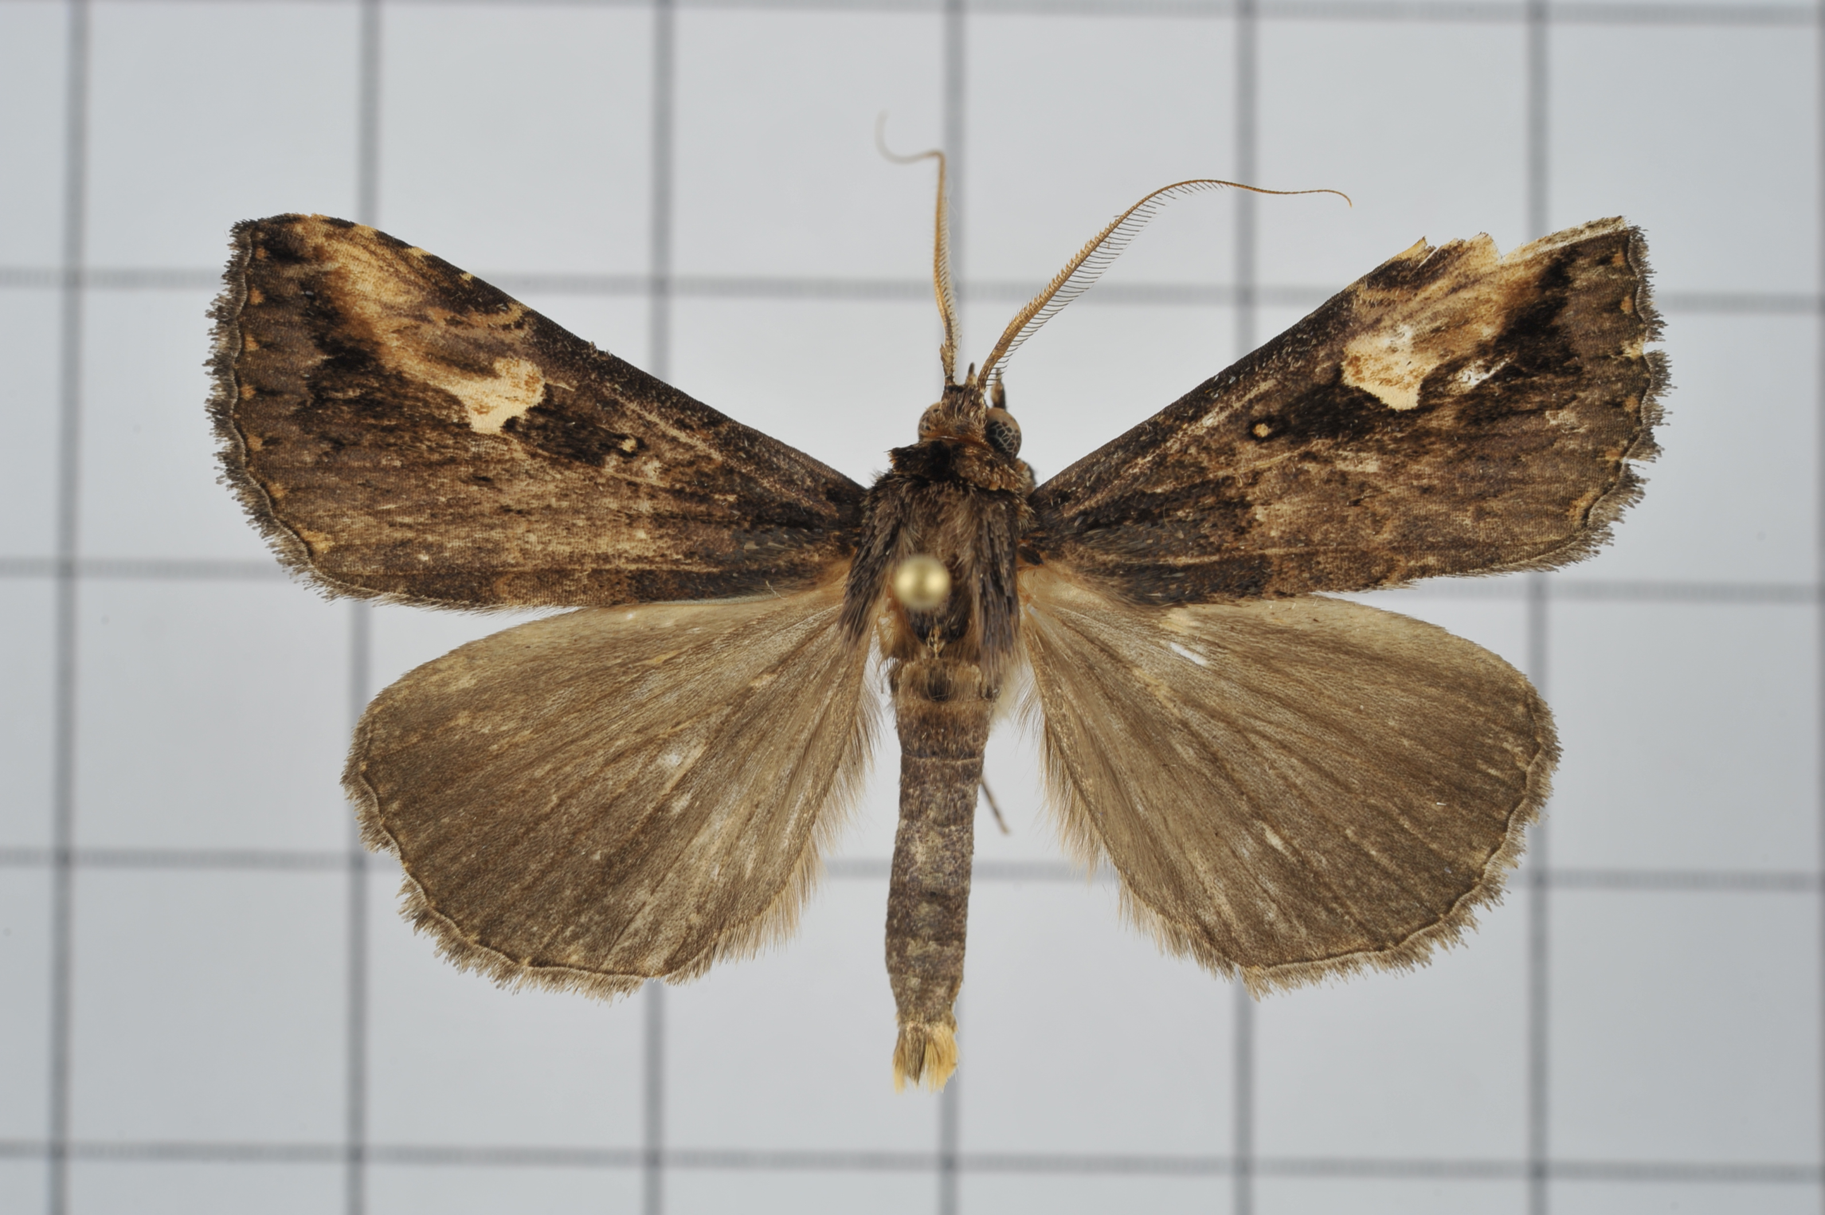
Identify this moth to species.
Pseudosphetta moorei
